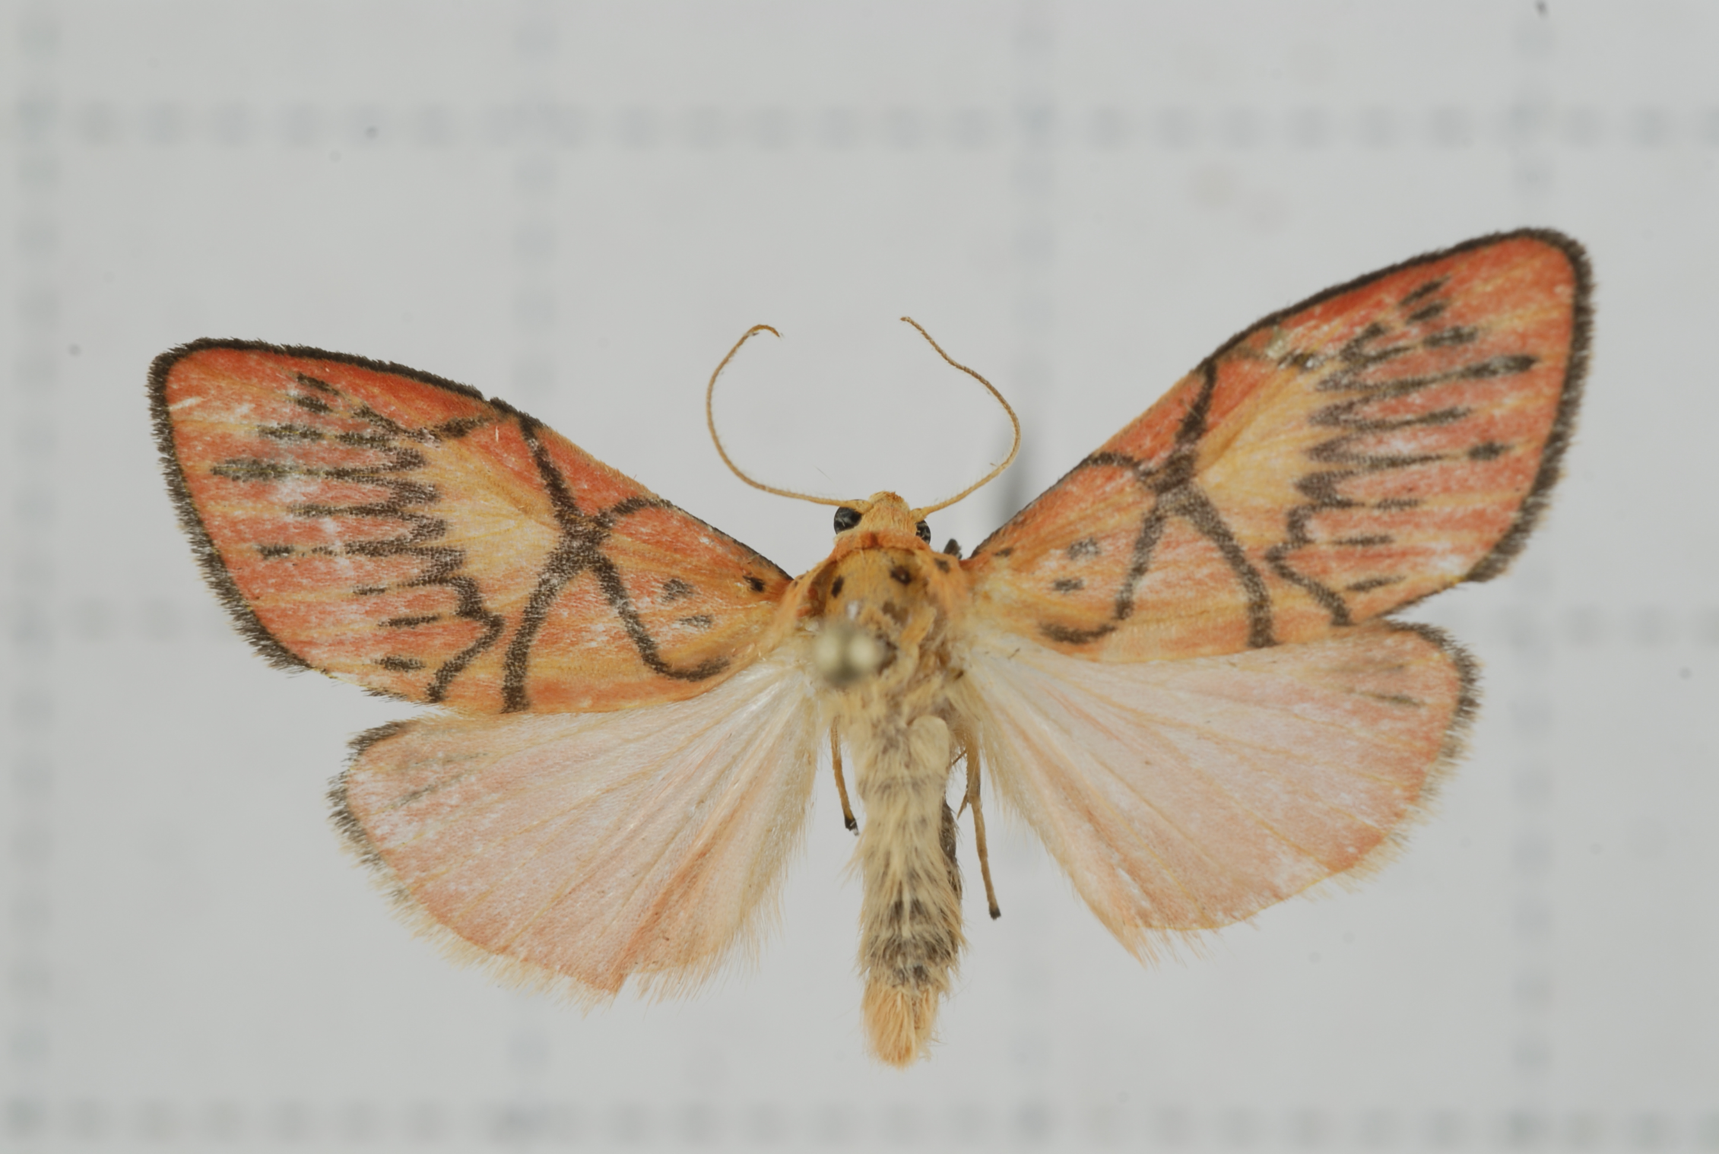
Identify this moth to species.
Aberrasine shiou
